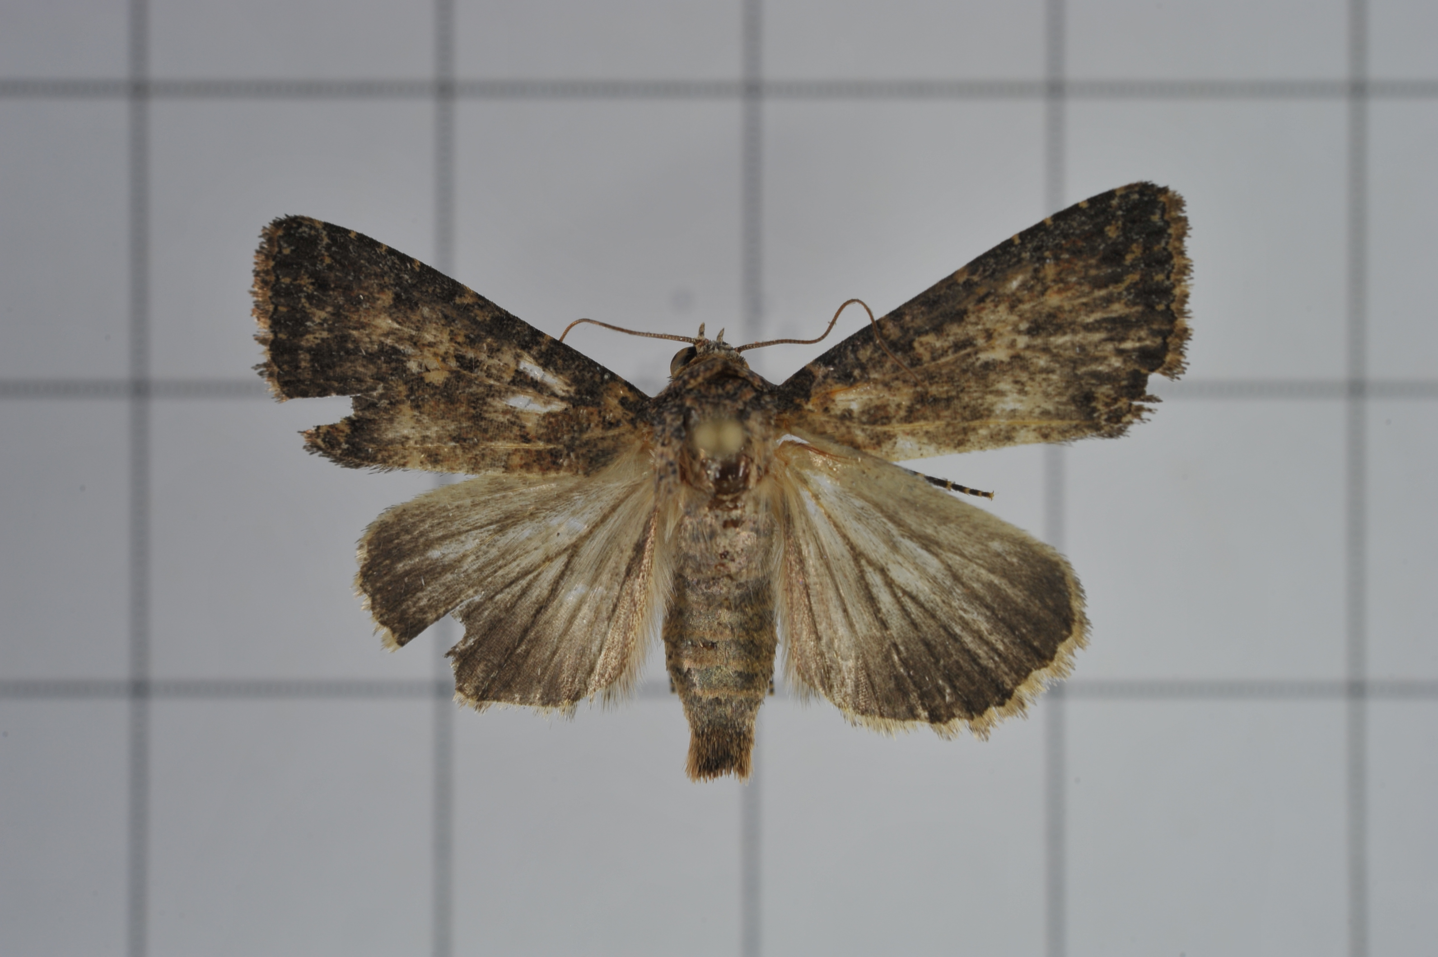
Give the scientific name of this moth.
Condica illecta
